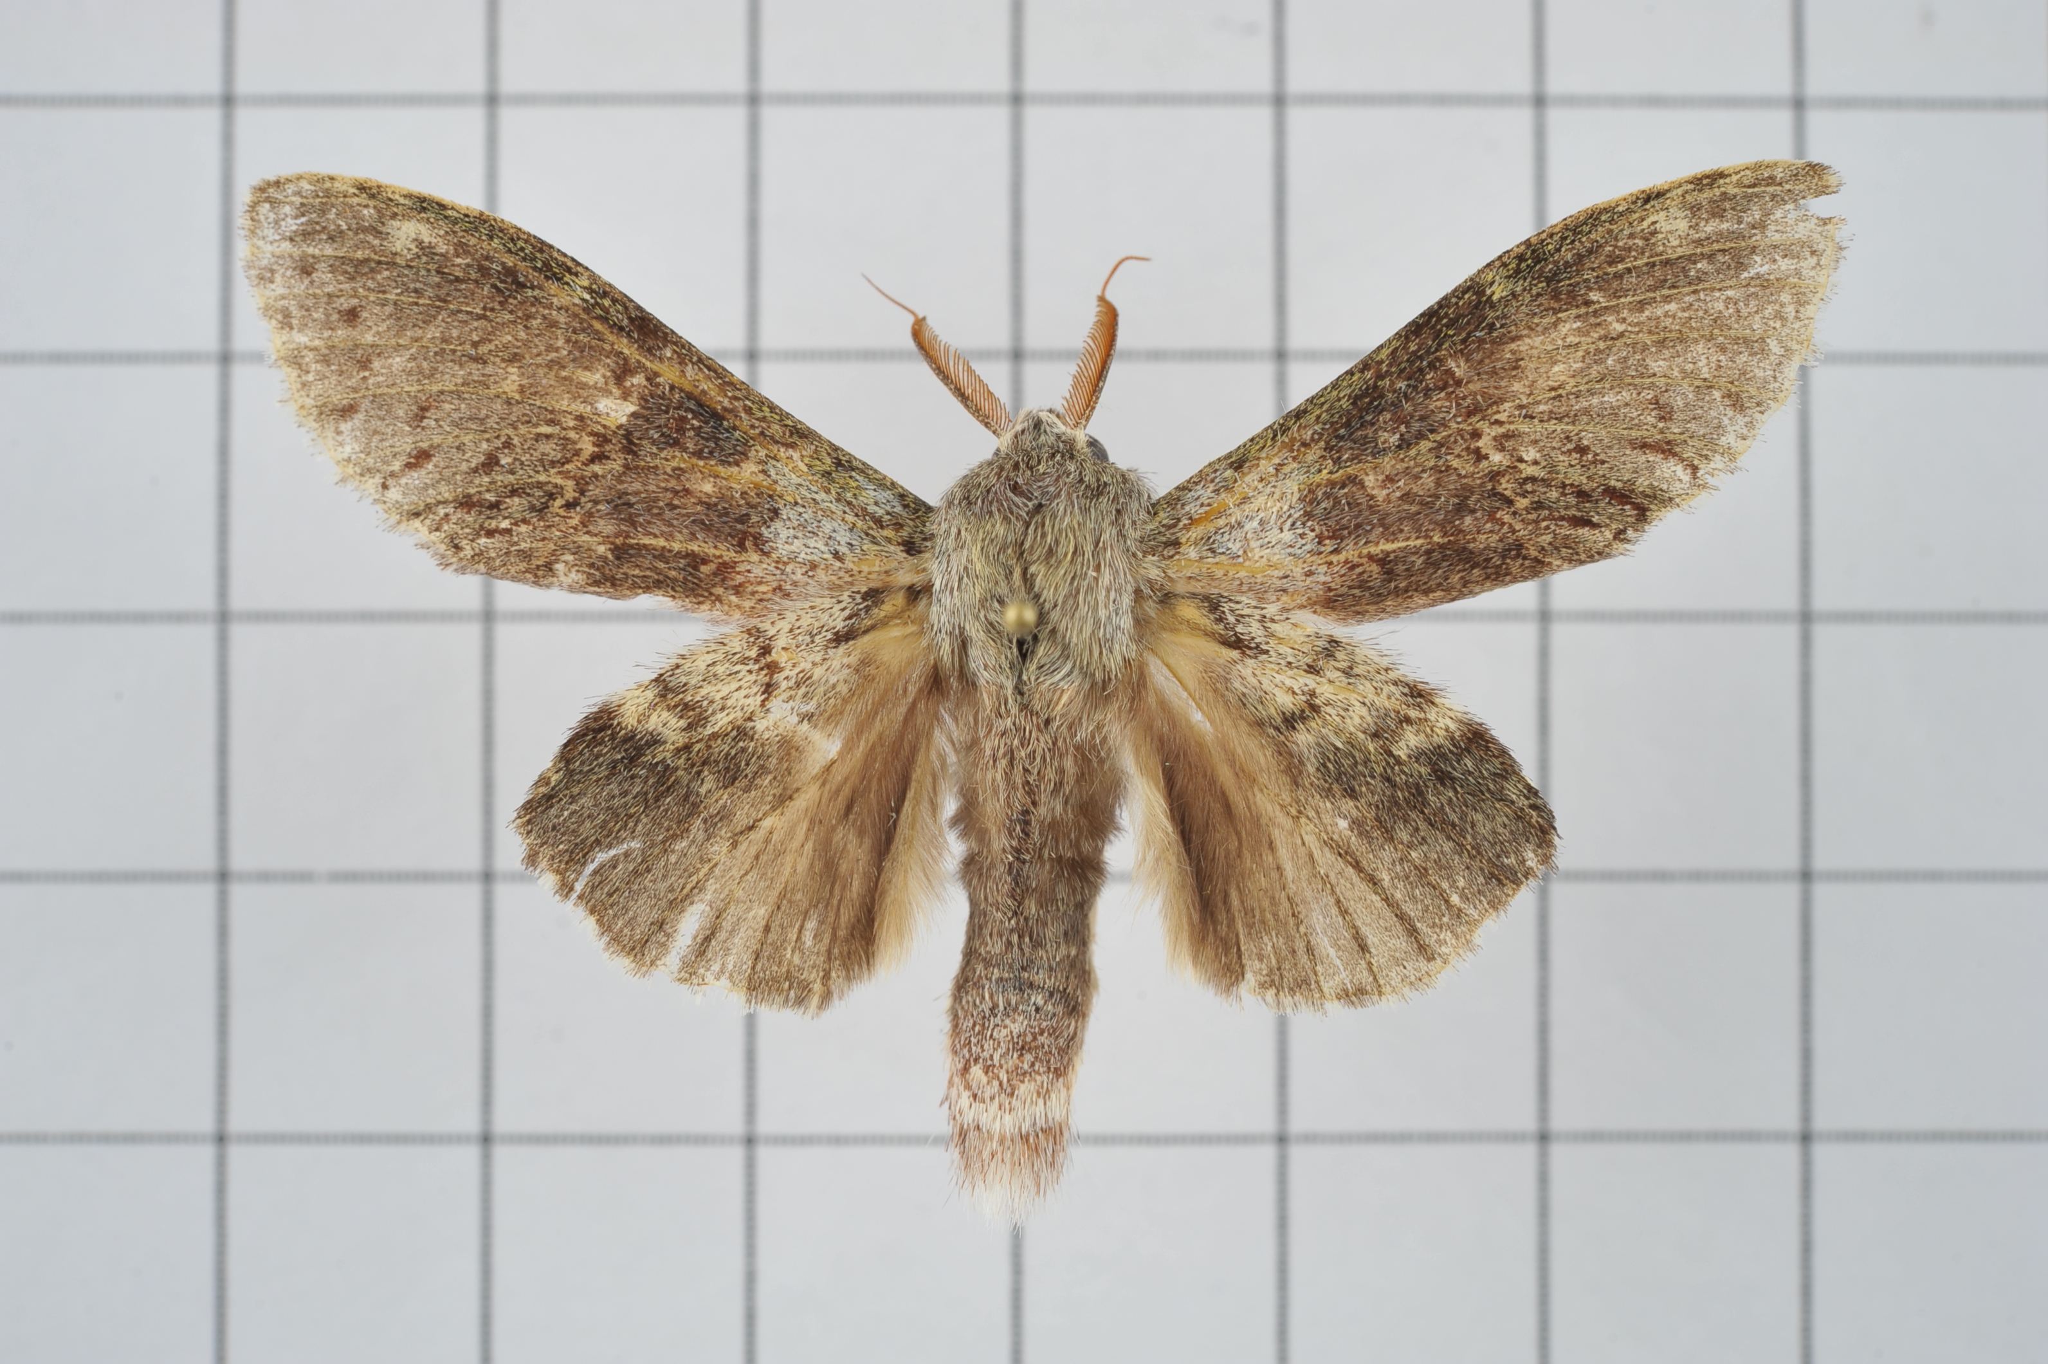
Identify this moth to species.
Stauropus teikichiana teikichiana
